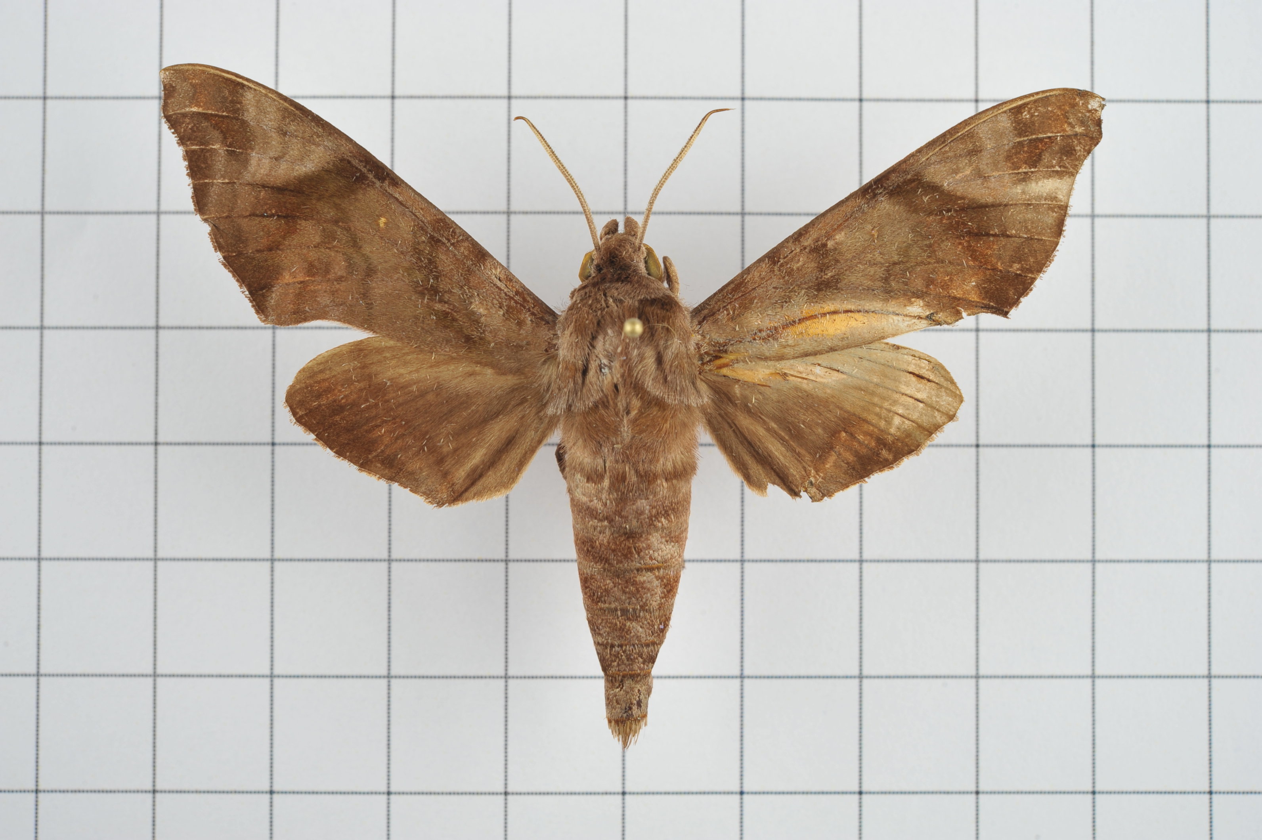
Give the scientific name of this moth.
Acosmeryx castanea
